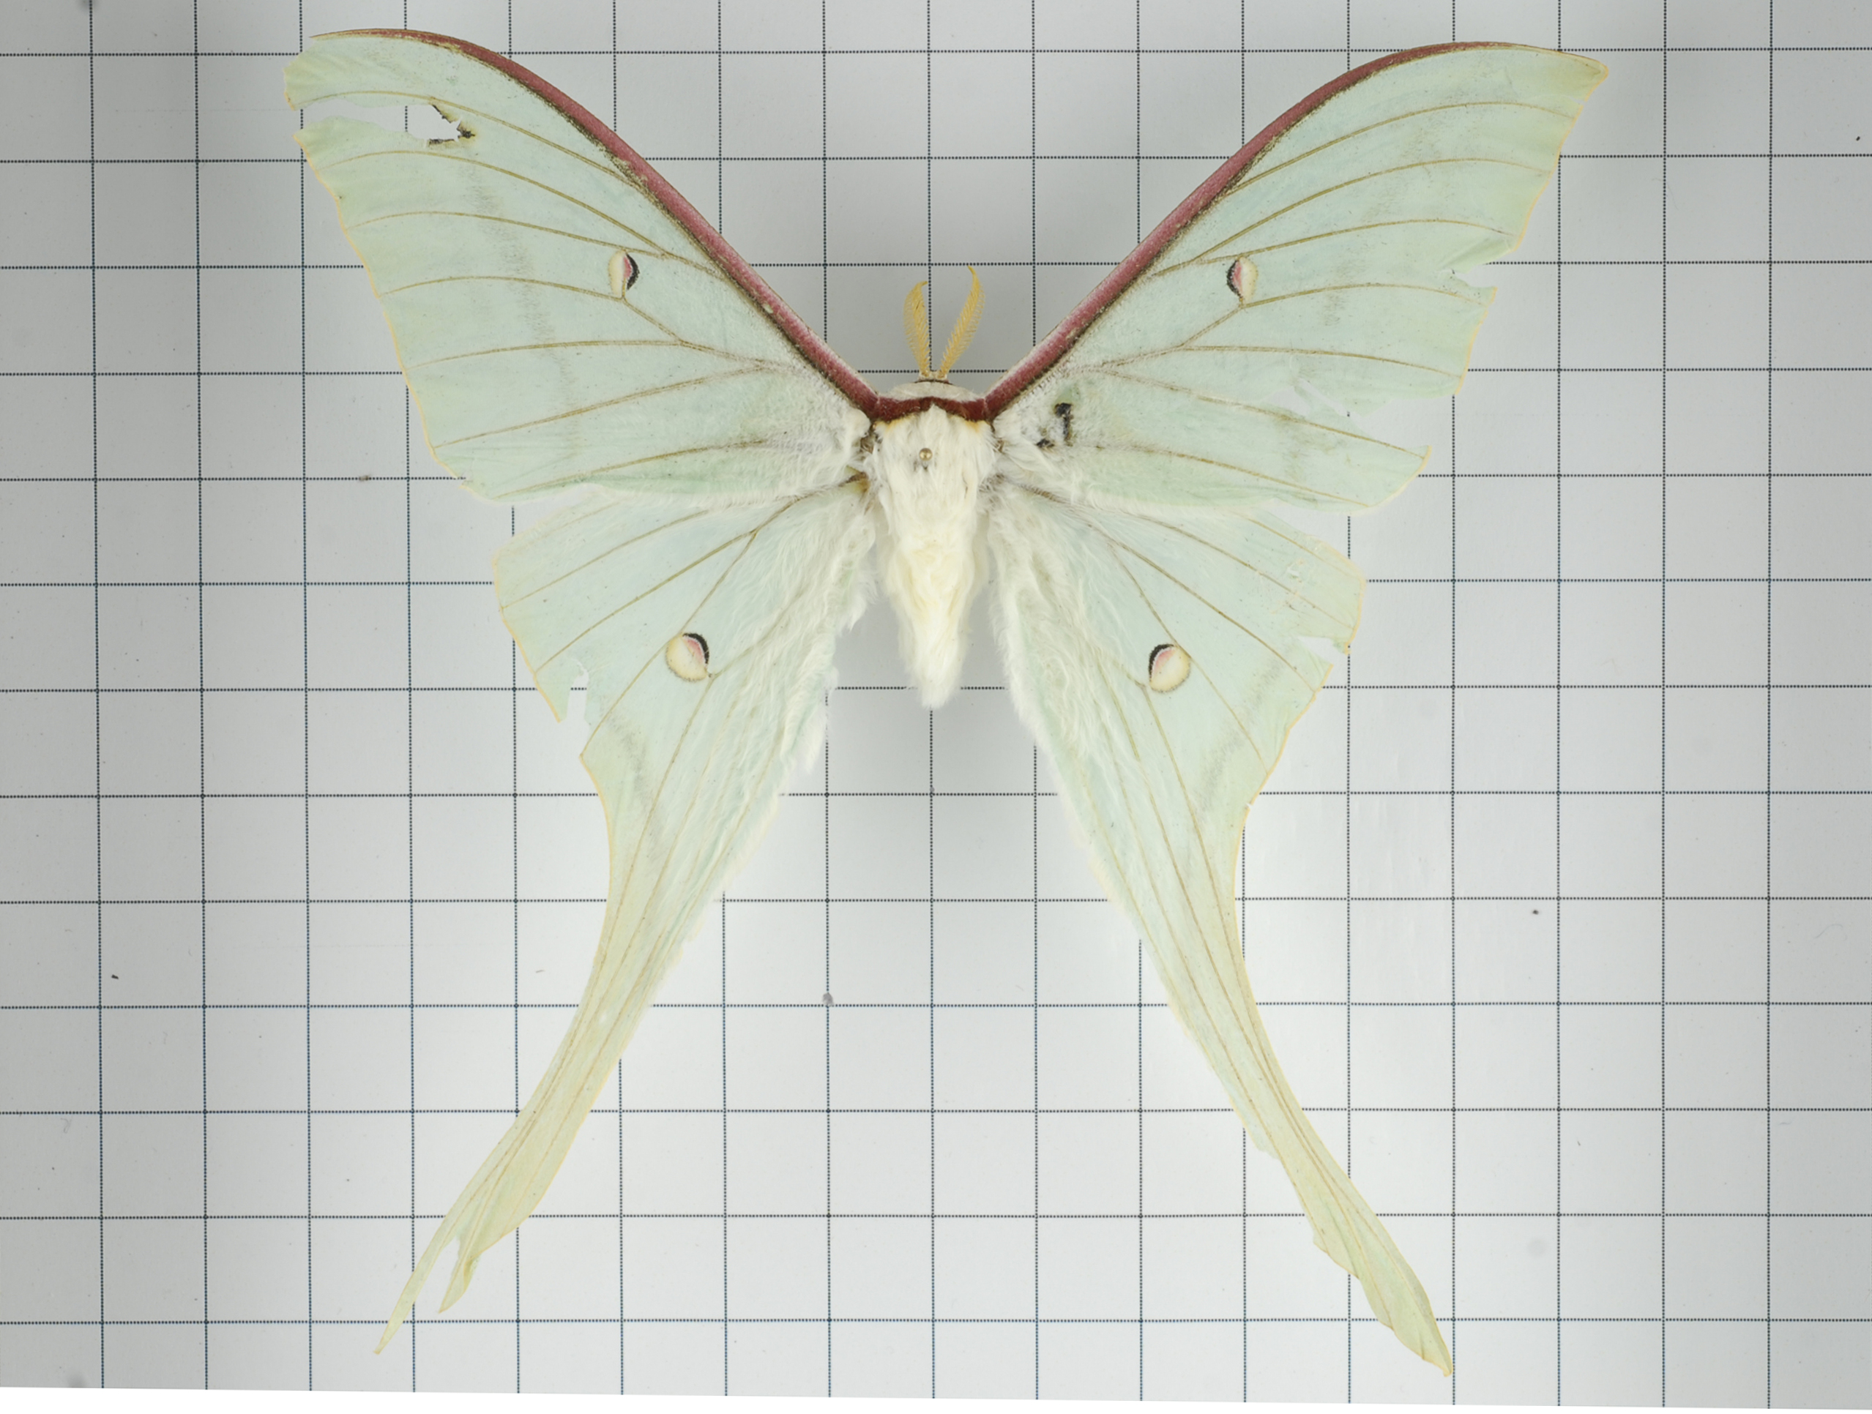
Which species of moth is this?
Actias ningpoana ningtaiwana
